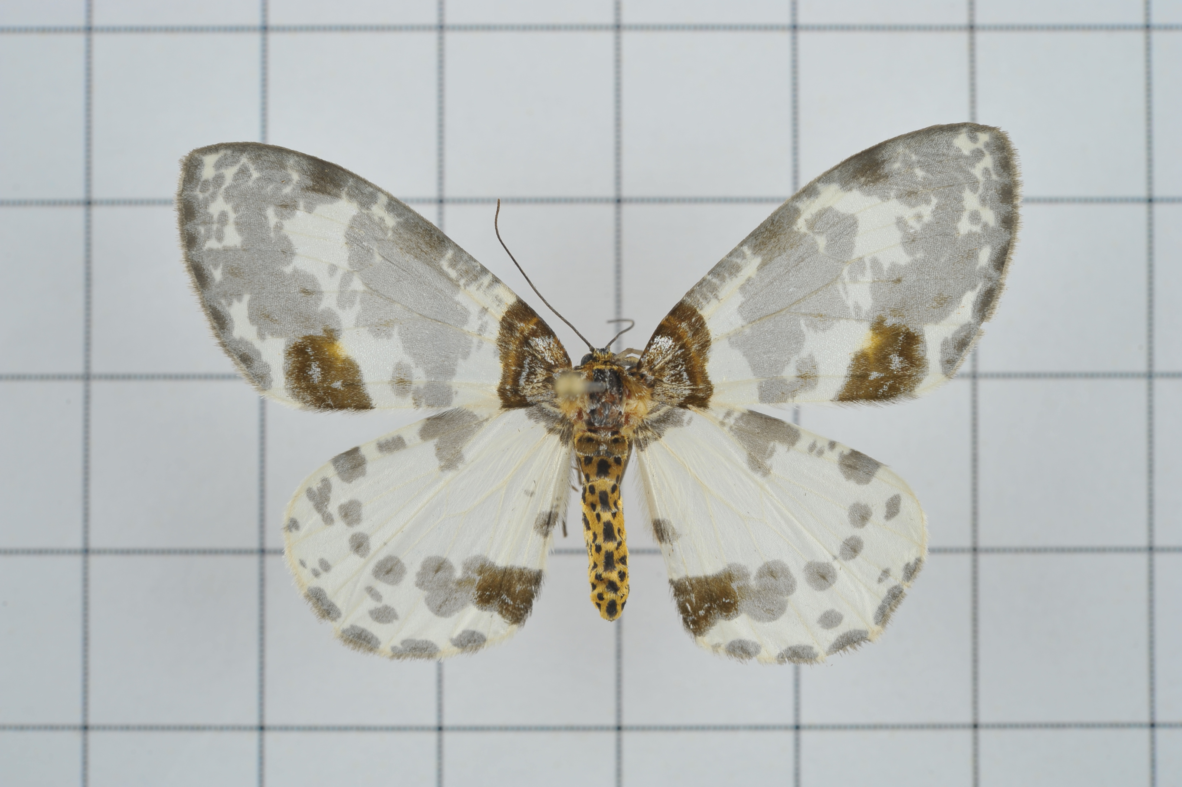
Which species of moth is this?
Abraxas adilluminata
